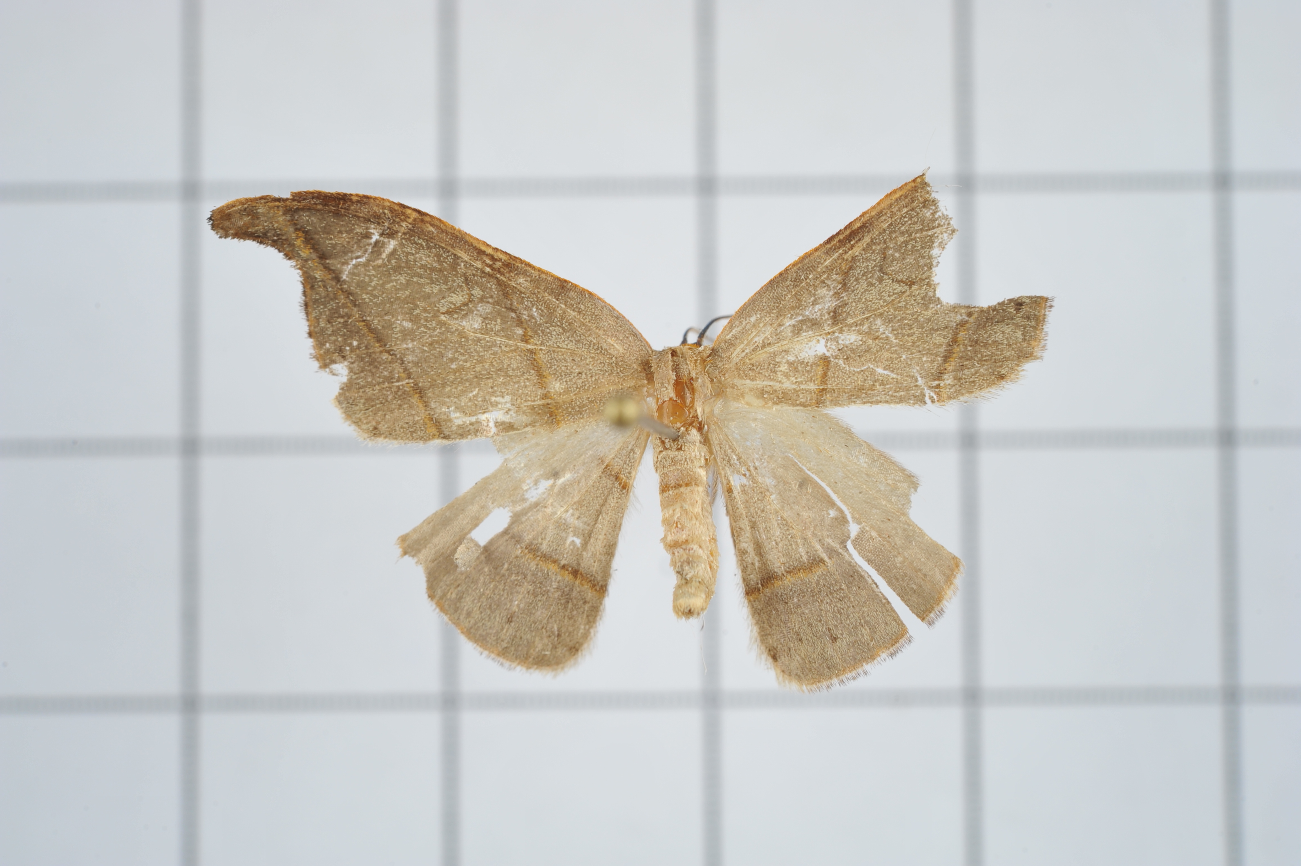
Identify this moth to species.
Nordstromia semililacina
